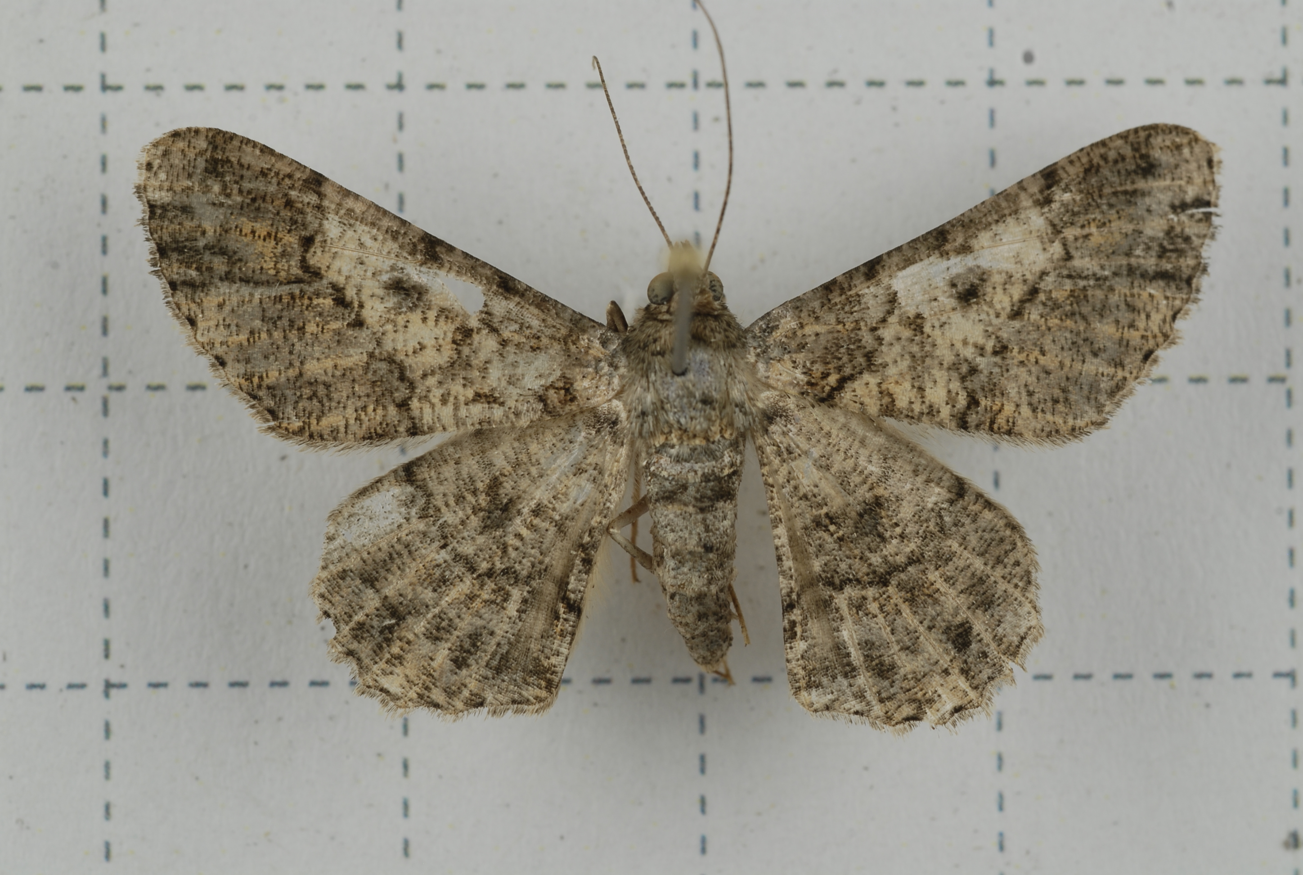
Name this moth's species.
Cleora repulsaria repulsaria
